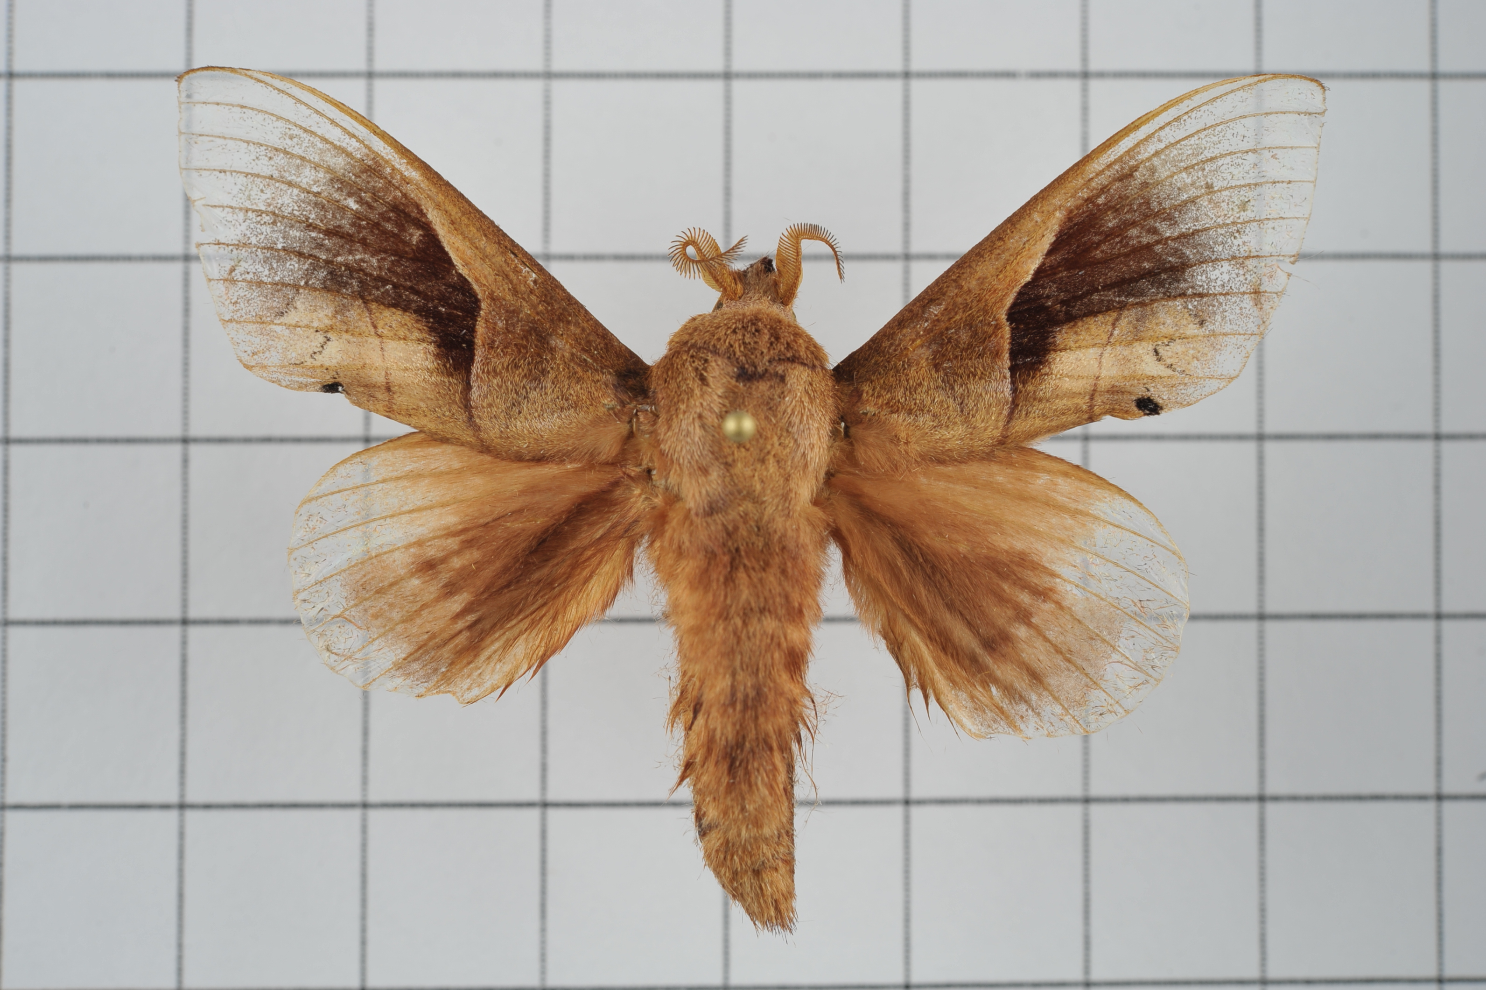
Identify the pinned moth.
Paralebeda femorata mirabilis
